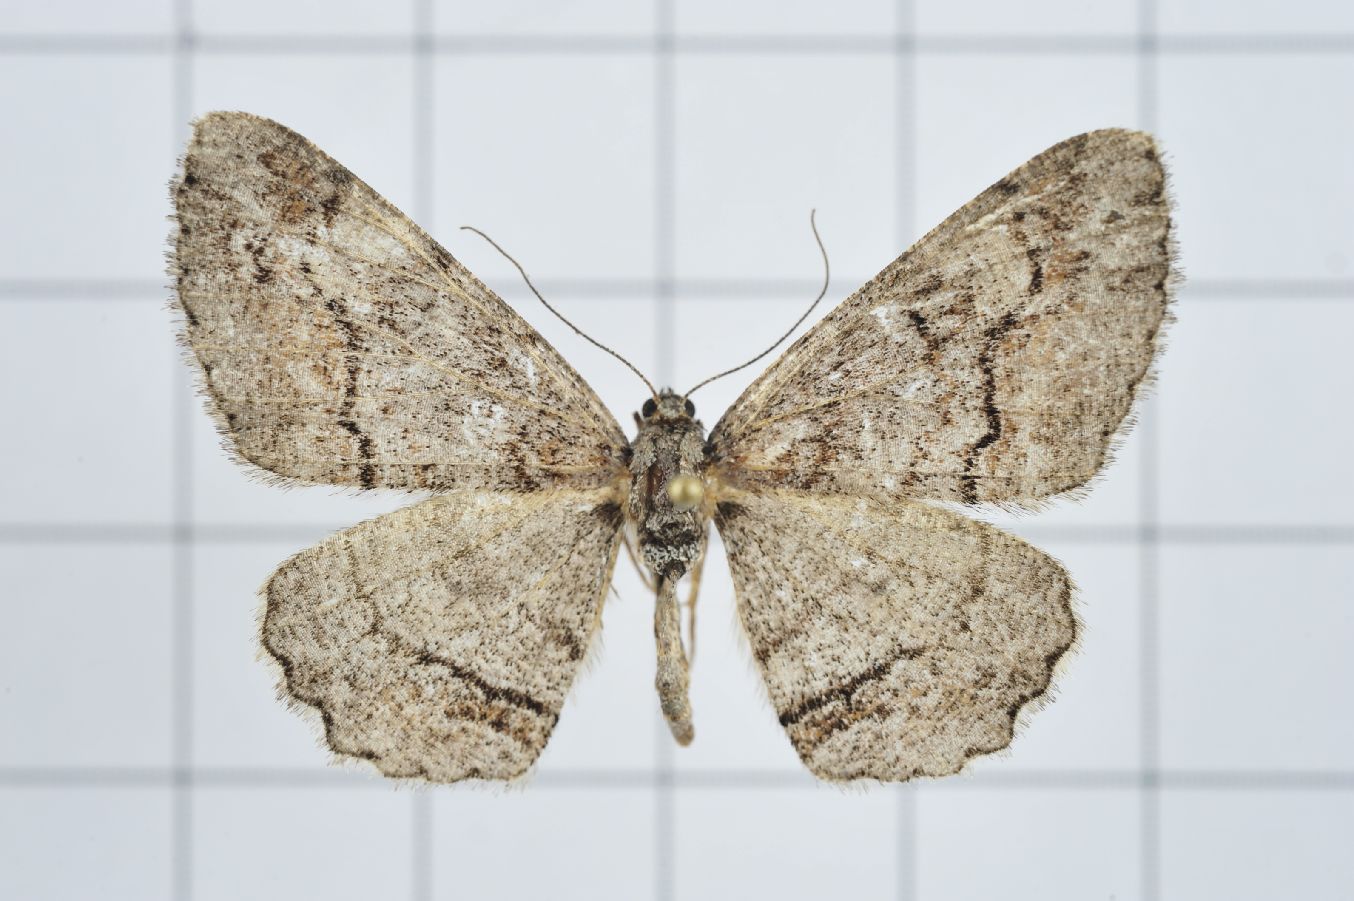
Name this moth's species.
Rikiosatoa fucataria
